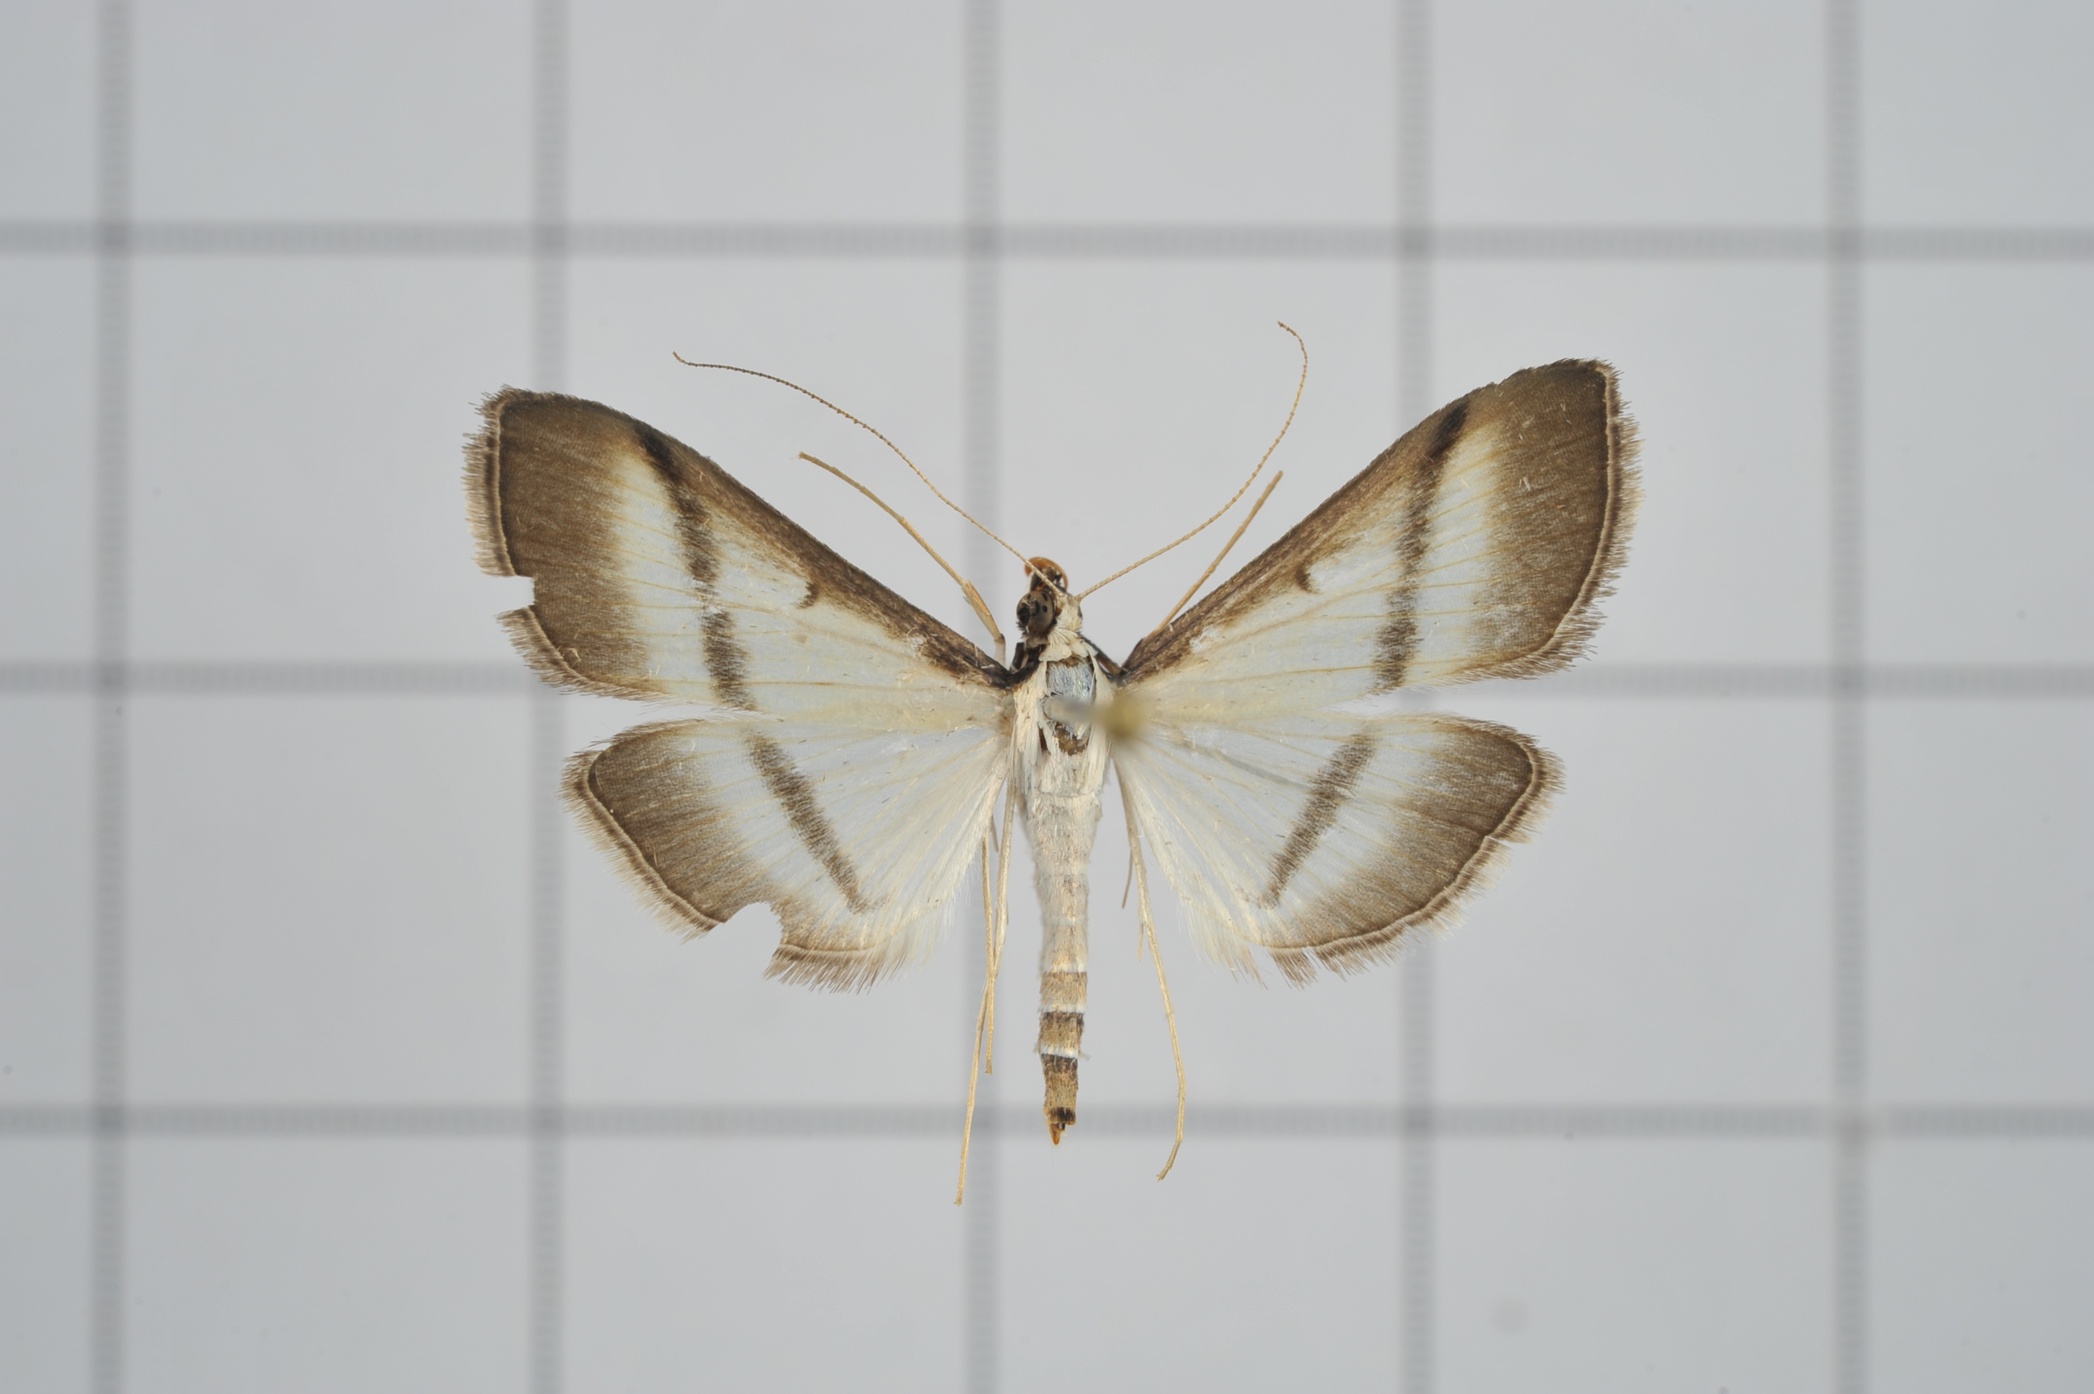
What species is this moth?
Bradina diagonalis
